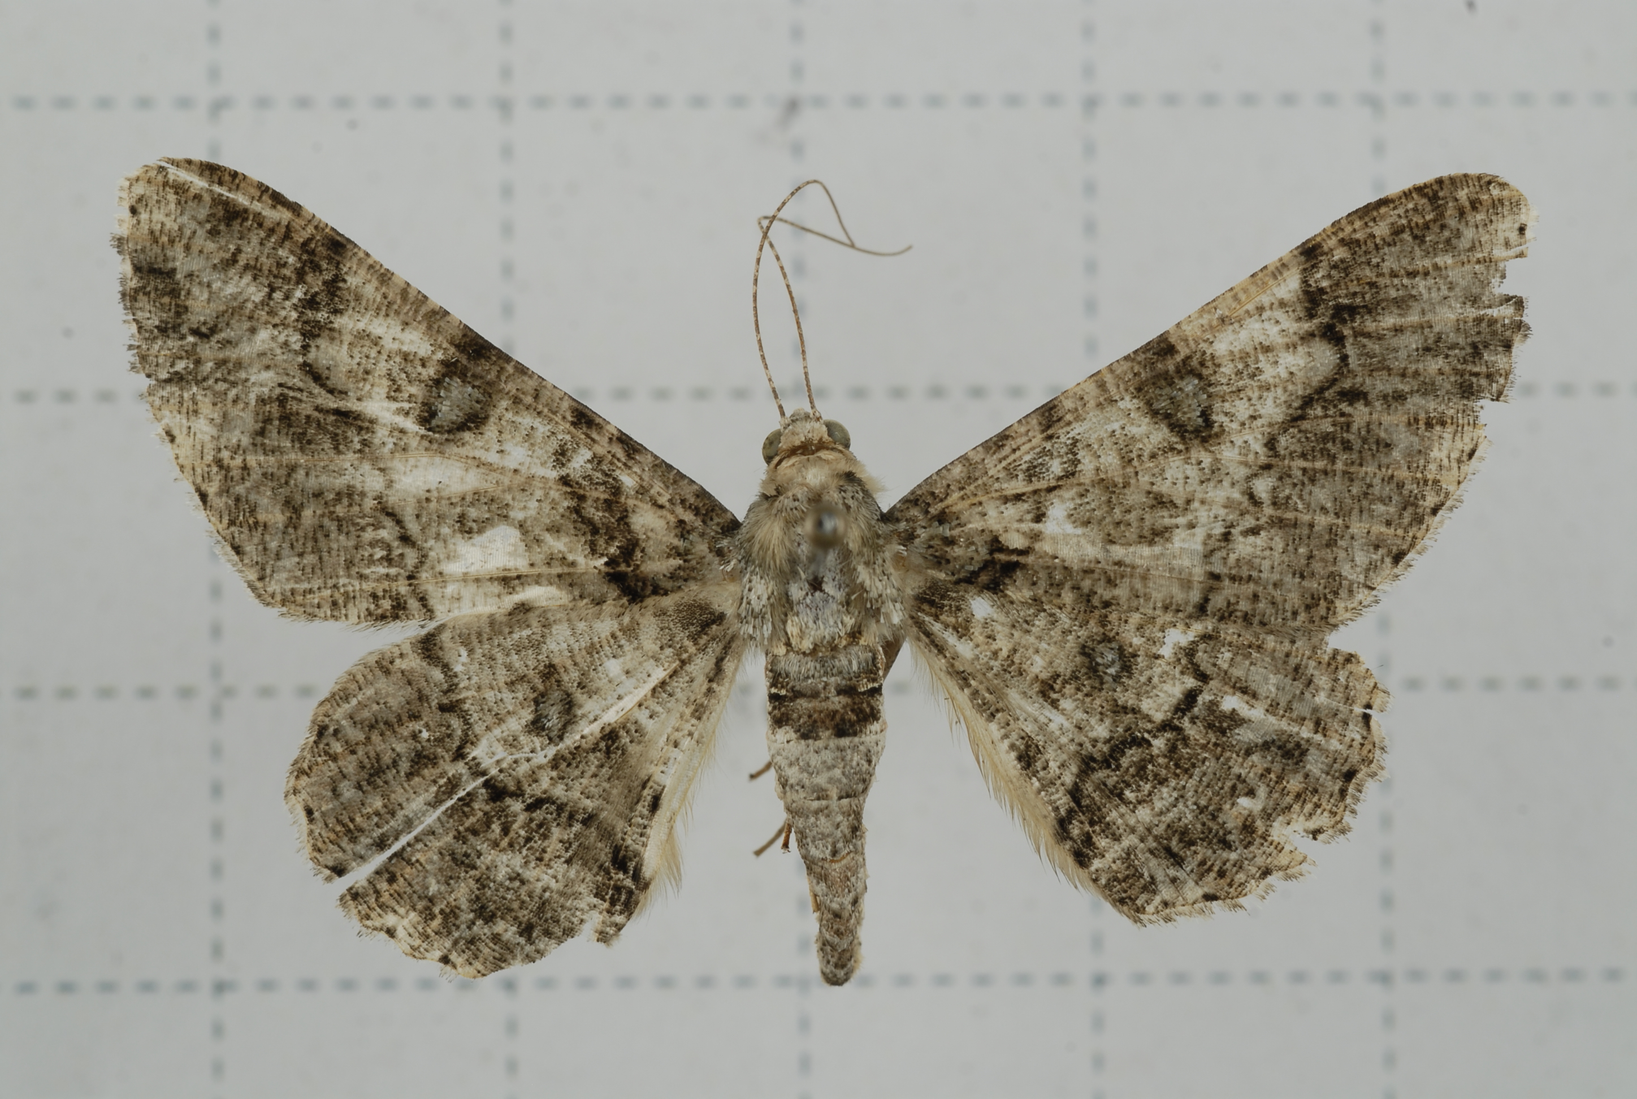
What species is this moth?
Cleora repulsaria repulsaria
